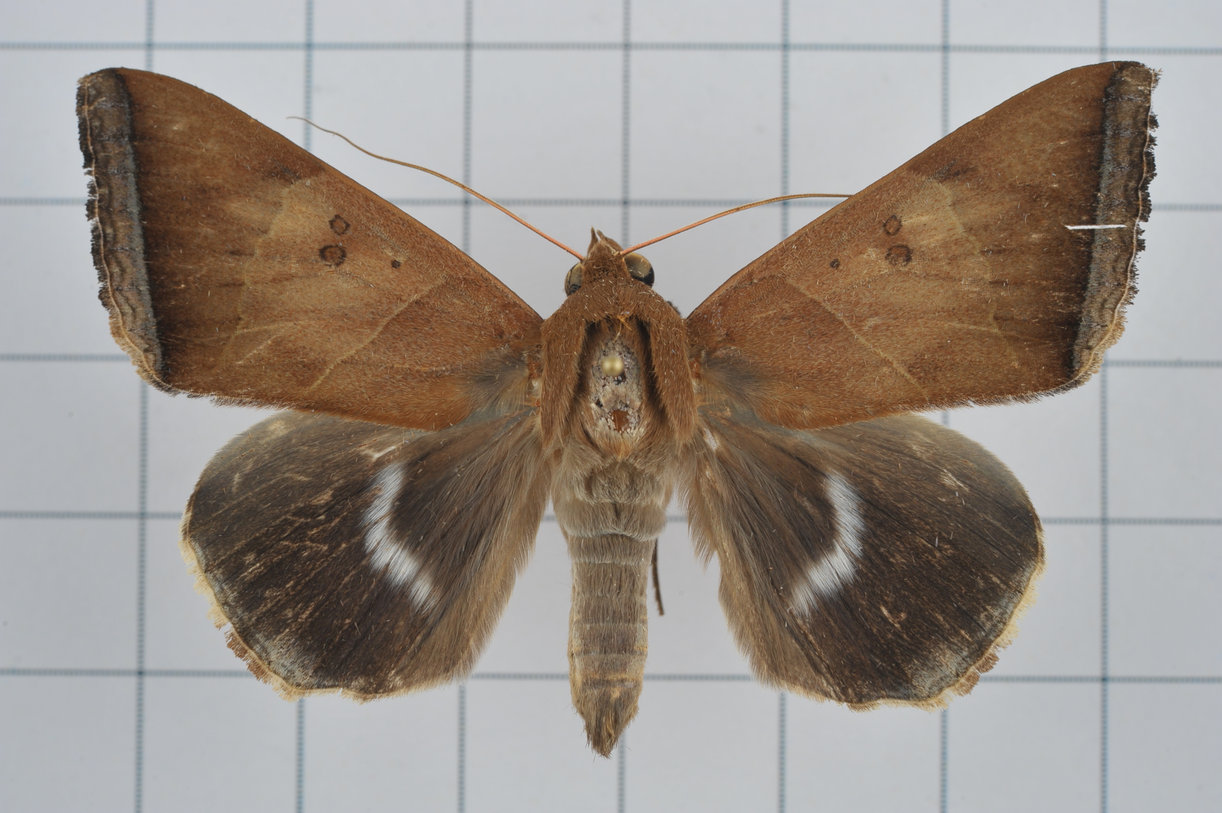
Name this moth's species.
Artena dotata
